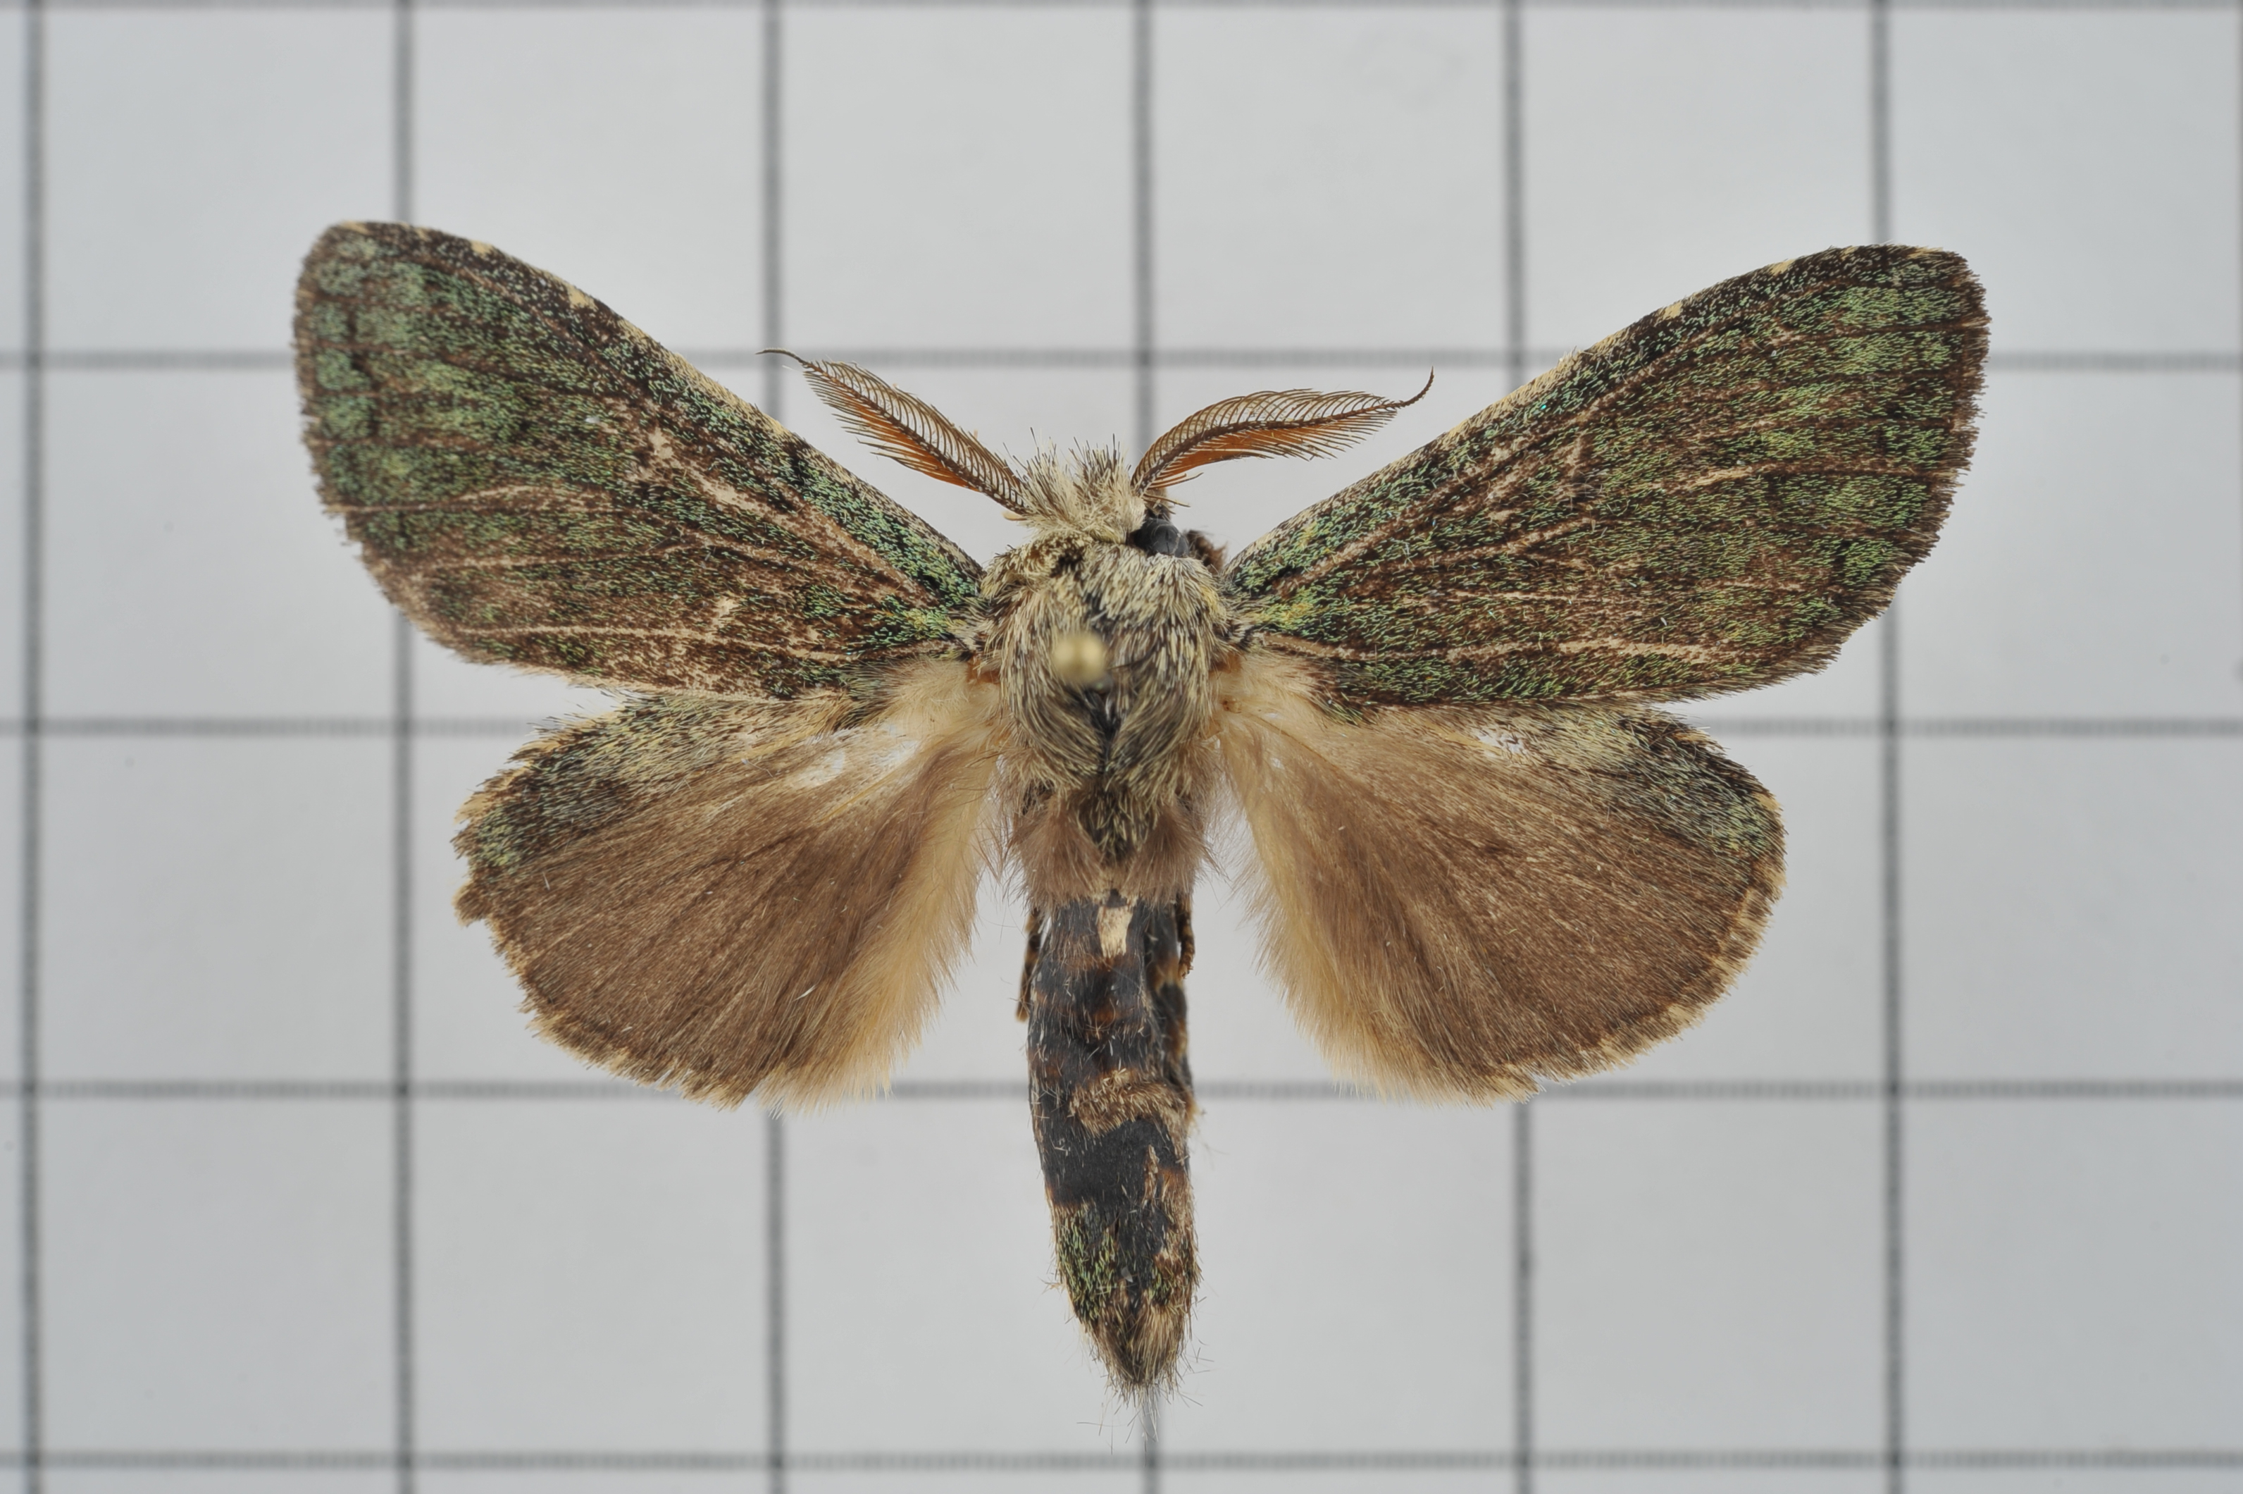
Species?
Syntypistis cyanea cyanea
